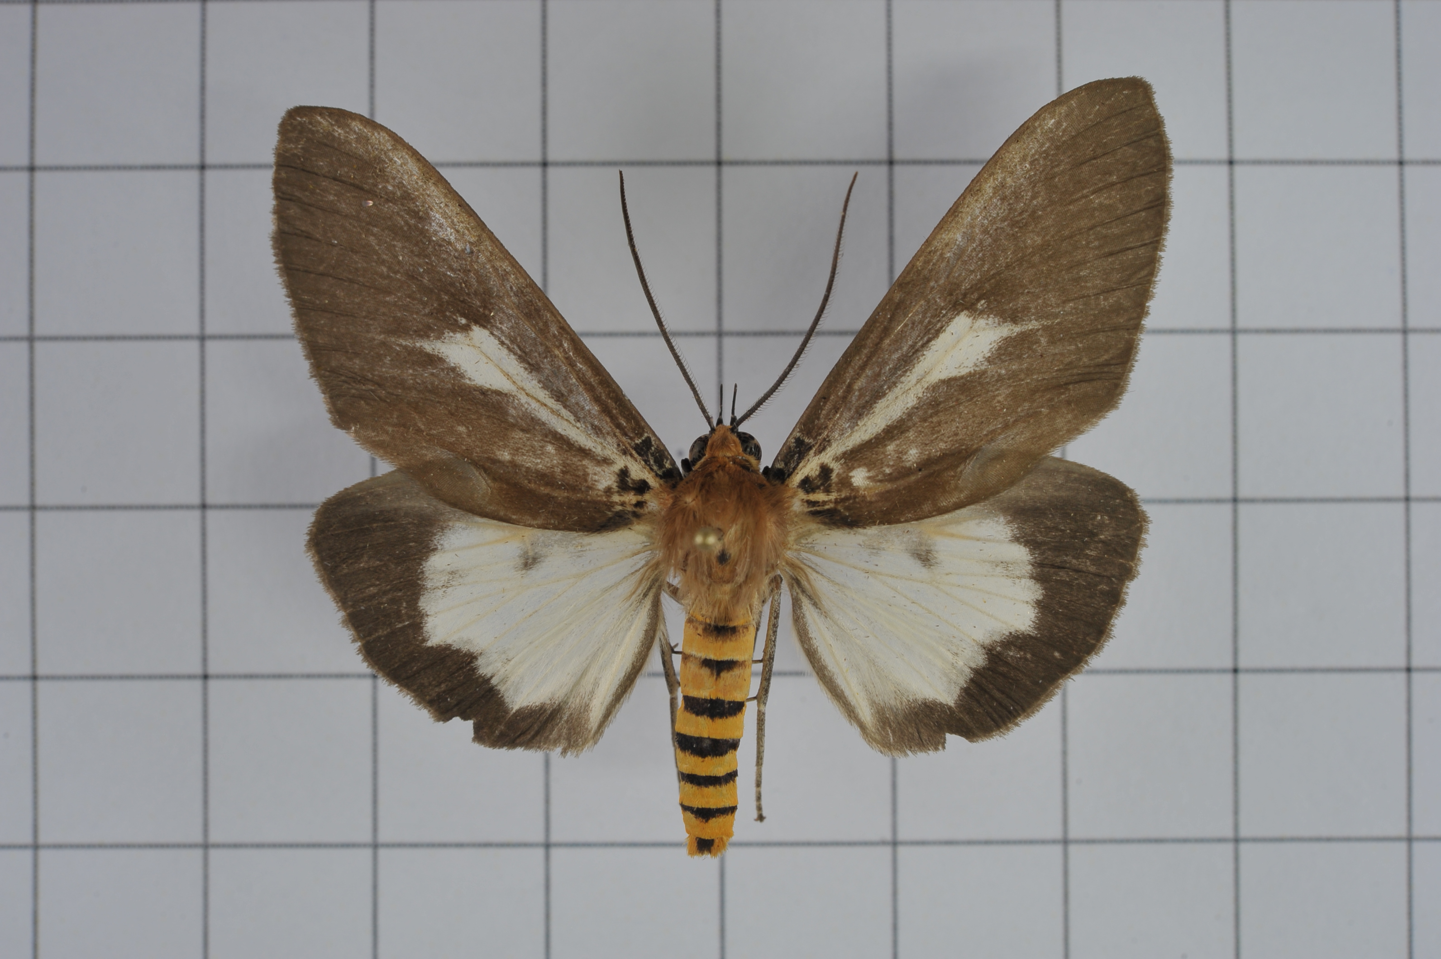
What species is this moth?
Asota heliconia zebrina
